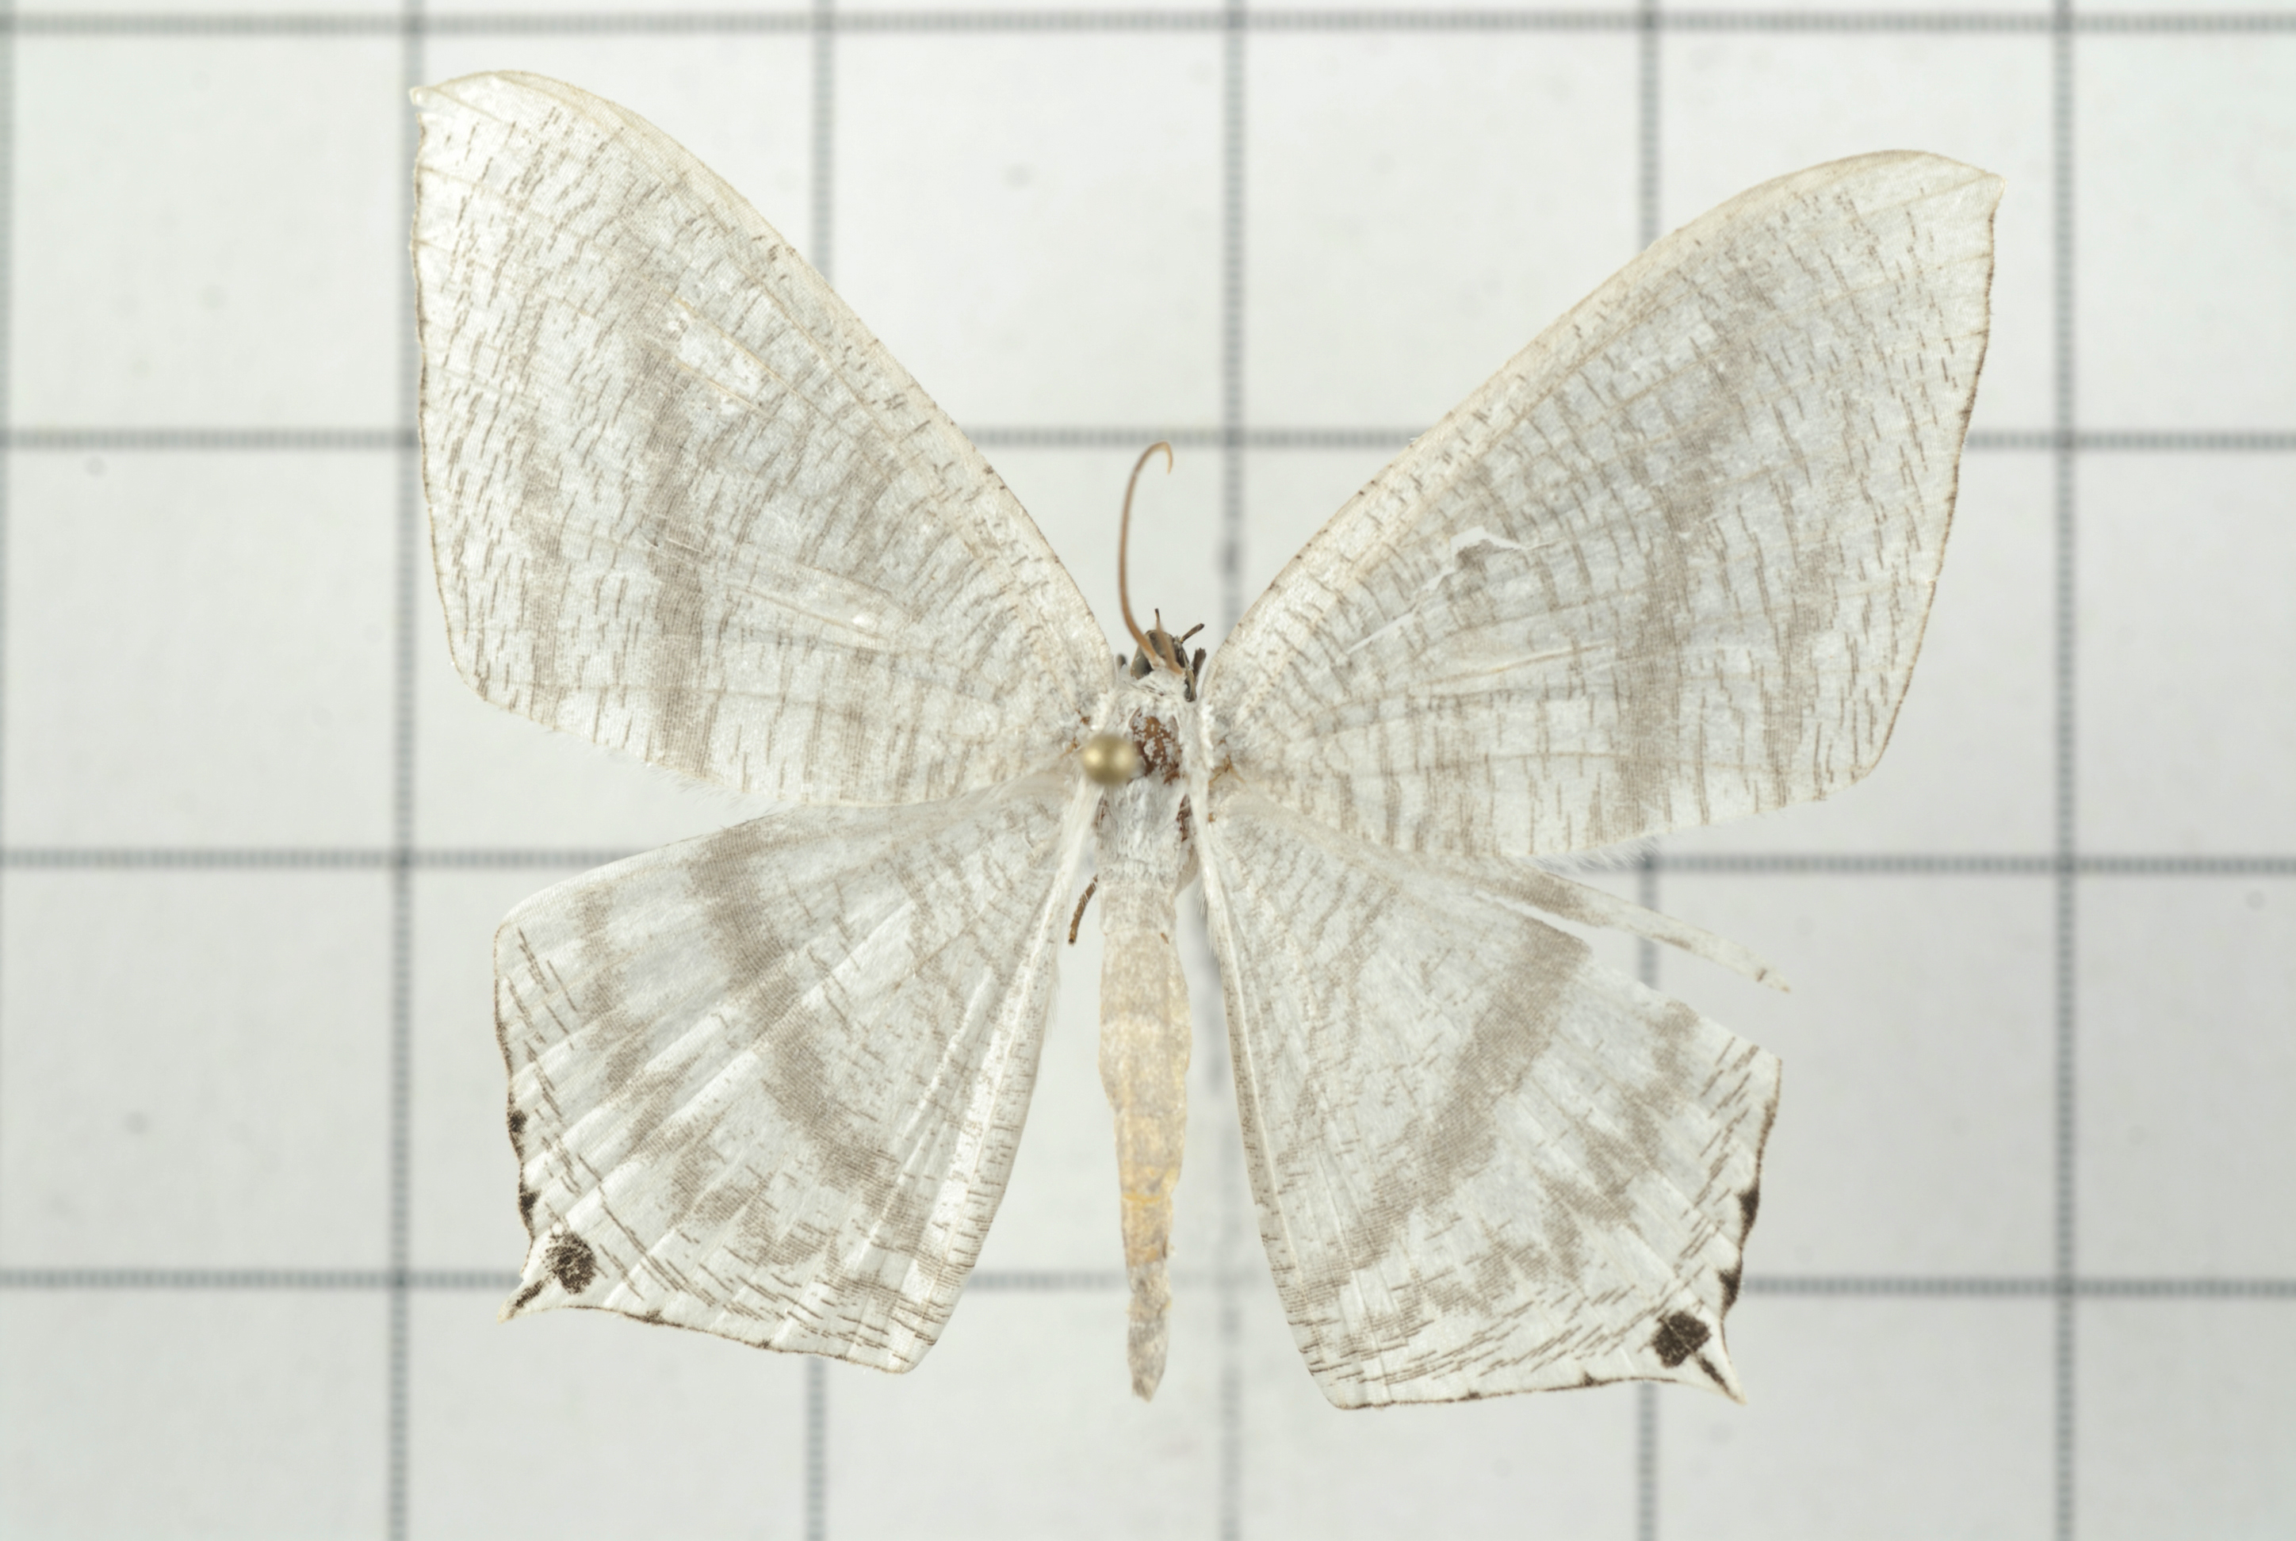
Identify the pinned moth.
Micronia aculeata
